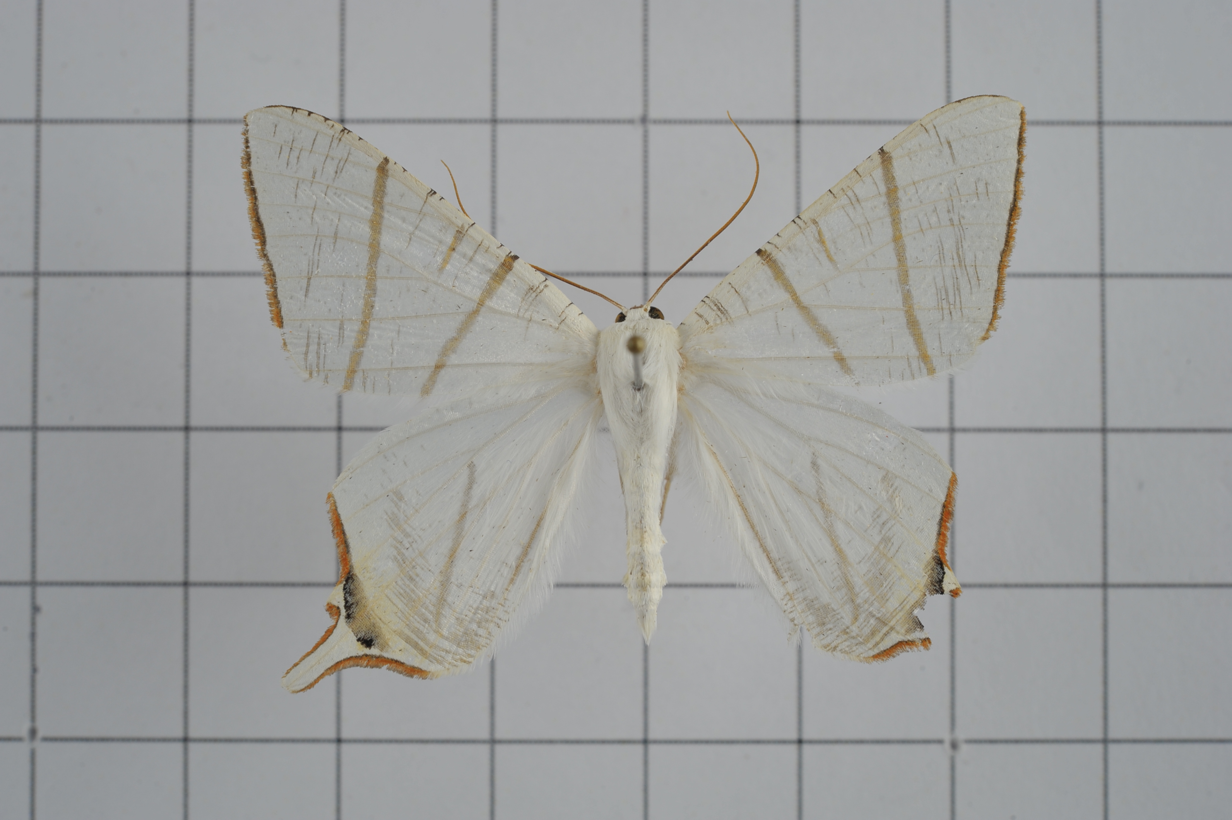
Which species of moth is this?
Ourapteryx clara formosana
